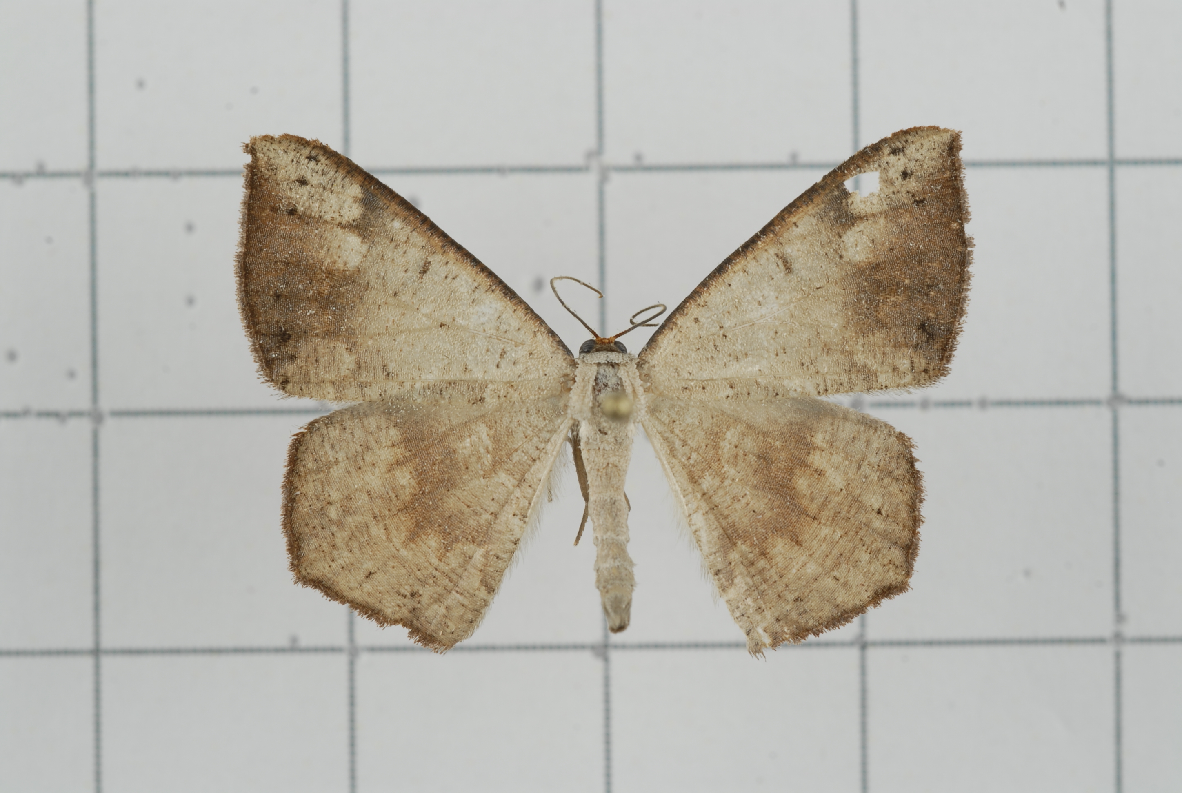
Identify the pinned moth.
Peratostega deletaria deletaria
